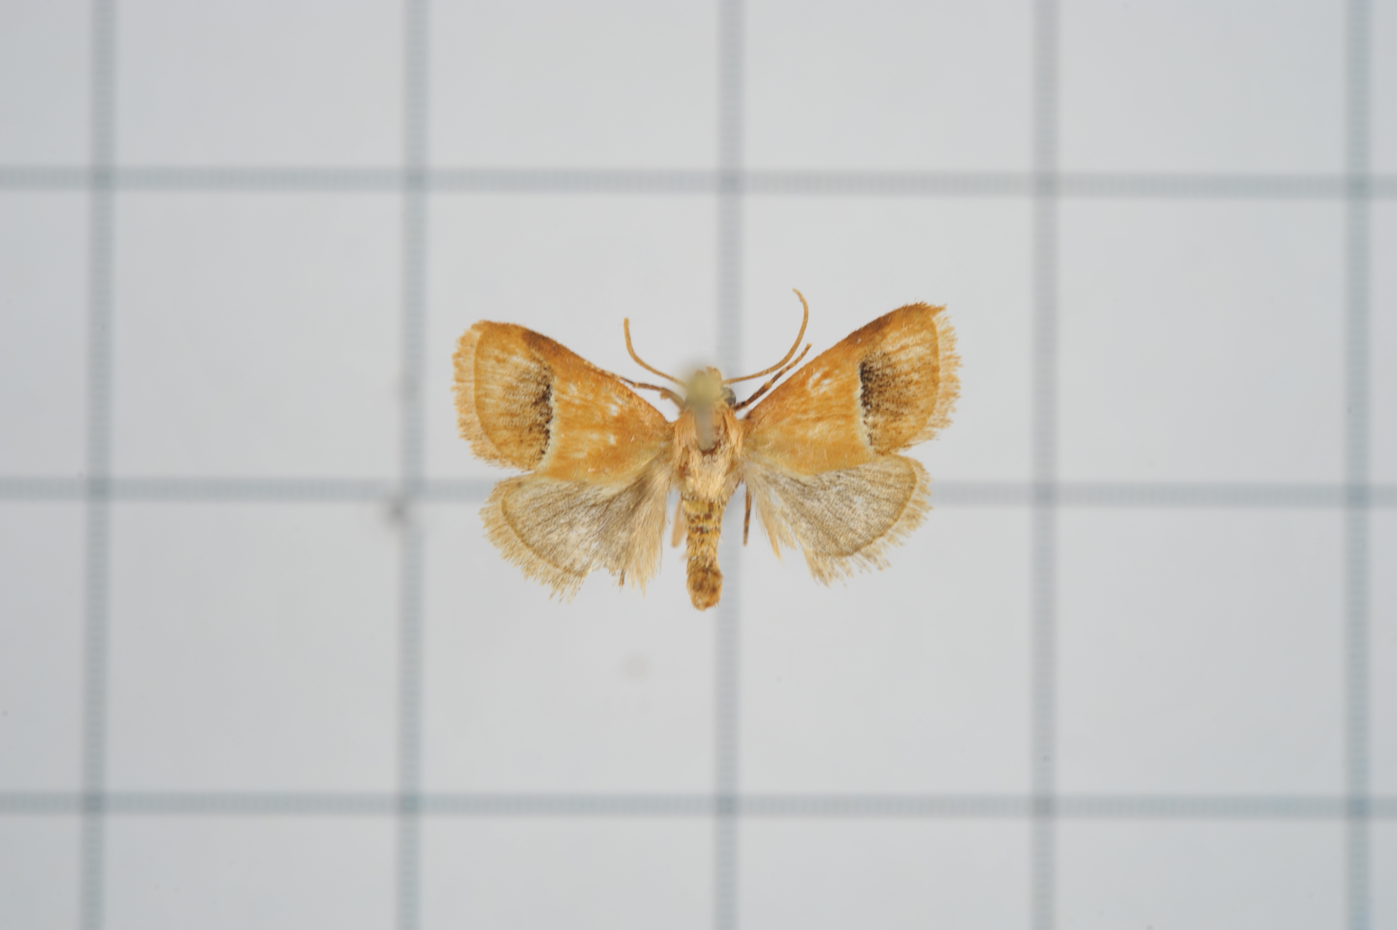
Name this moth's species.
Trichogyia limacodiformis
